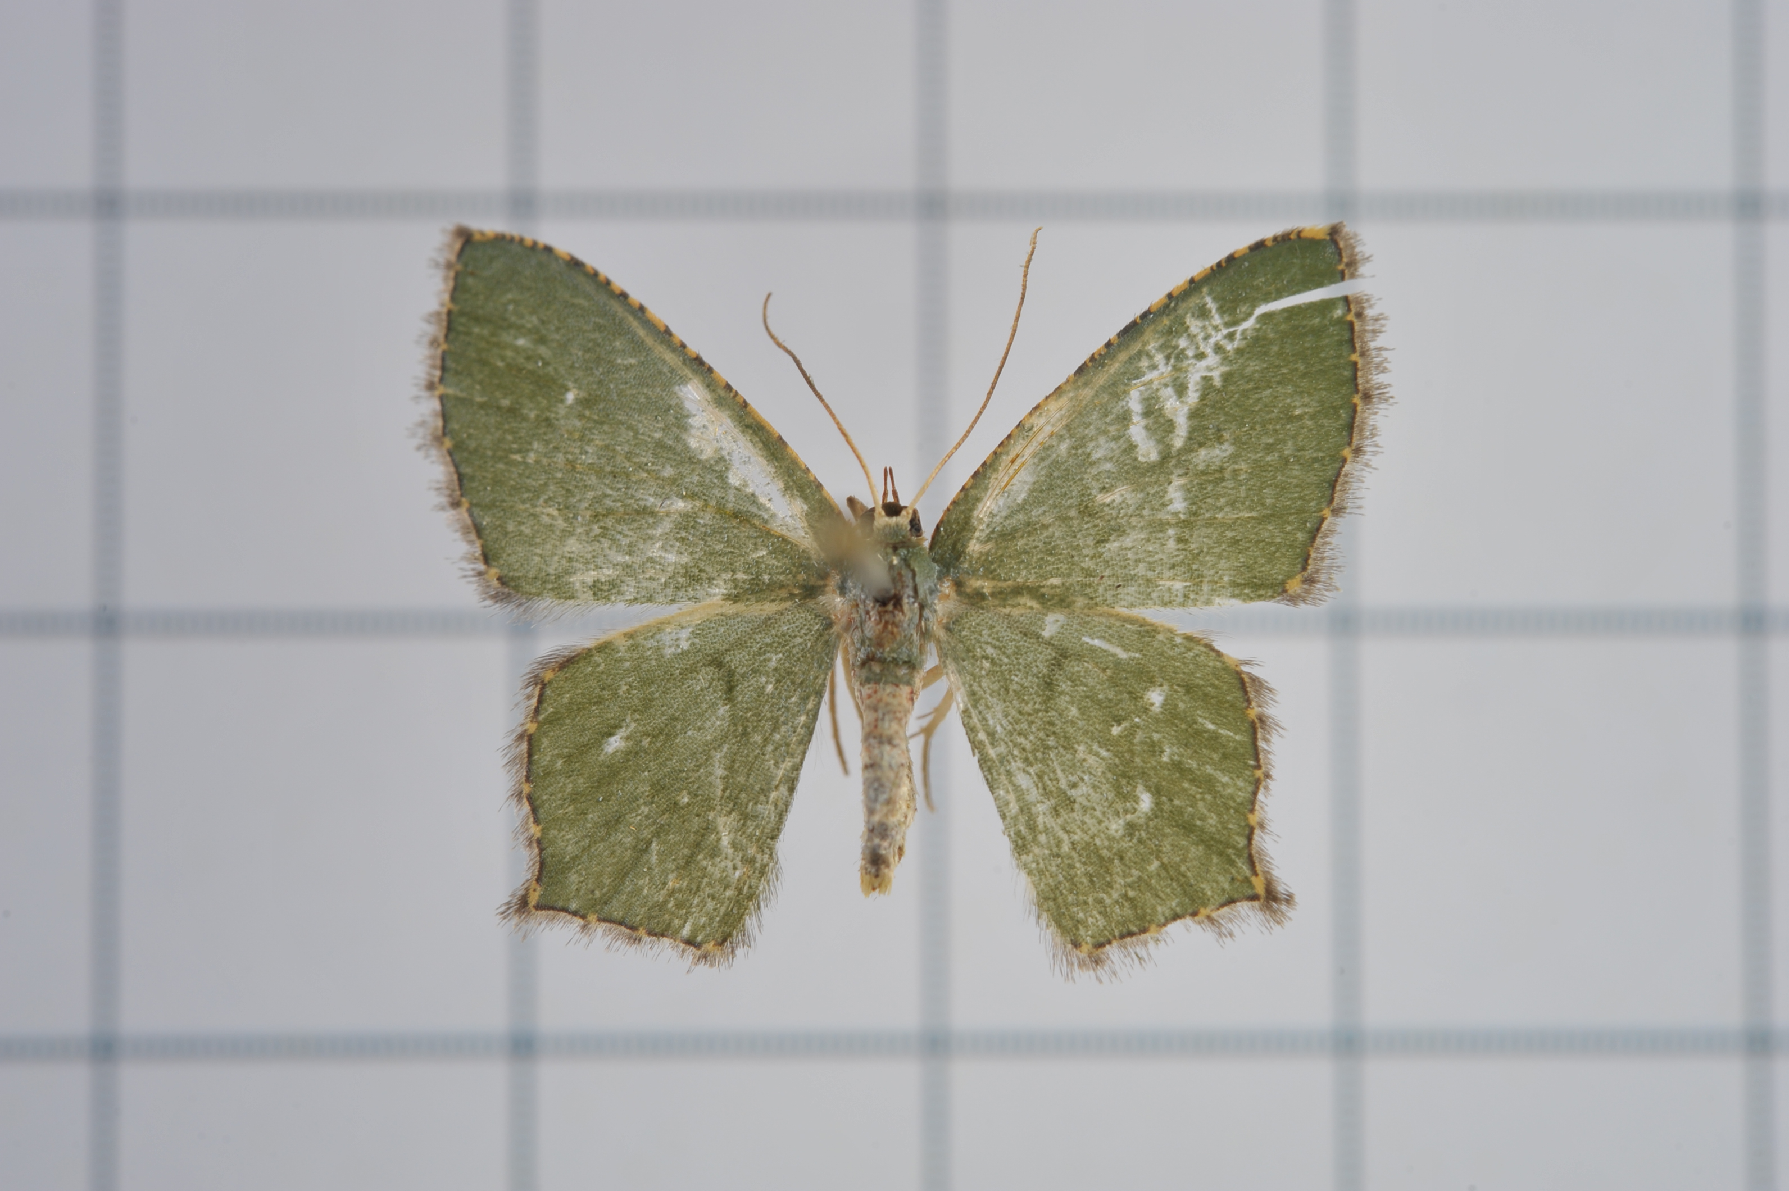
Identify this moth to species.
Hemithea pallidimunda
